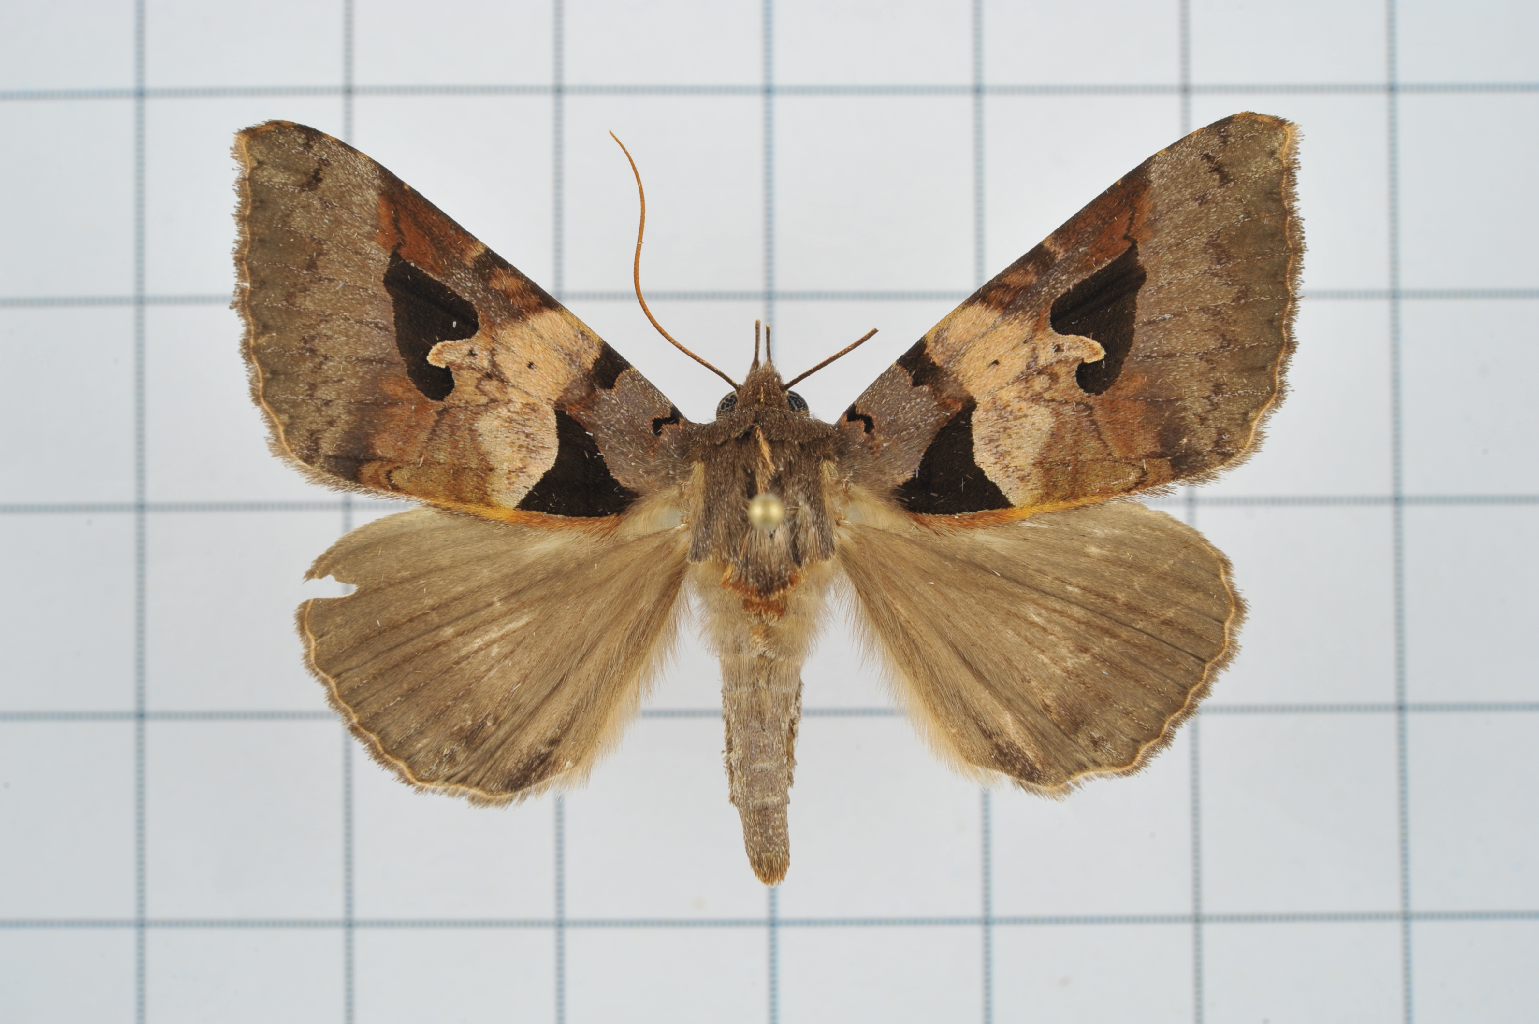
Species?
Avatha chinensis
